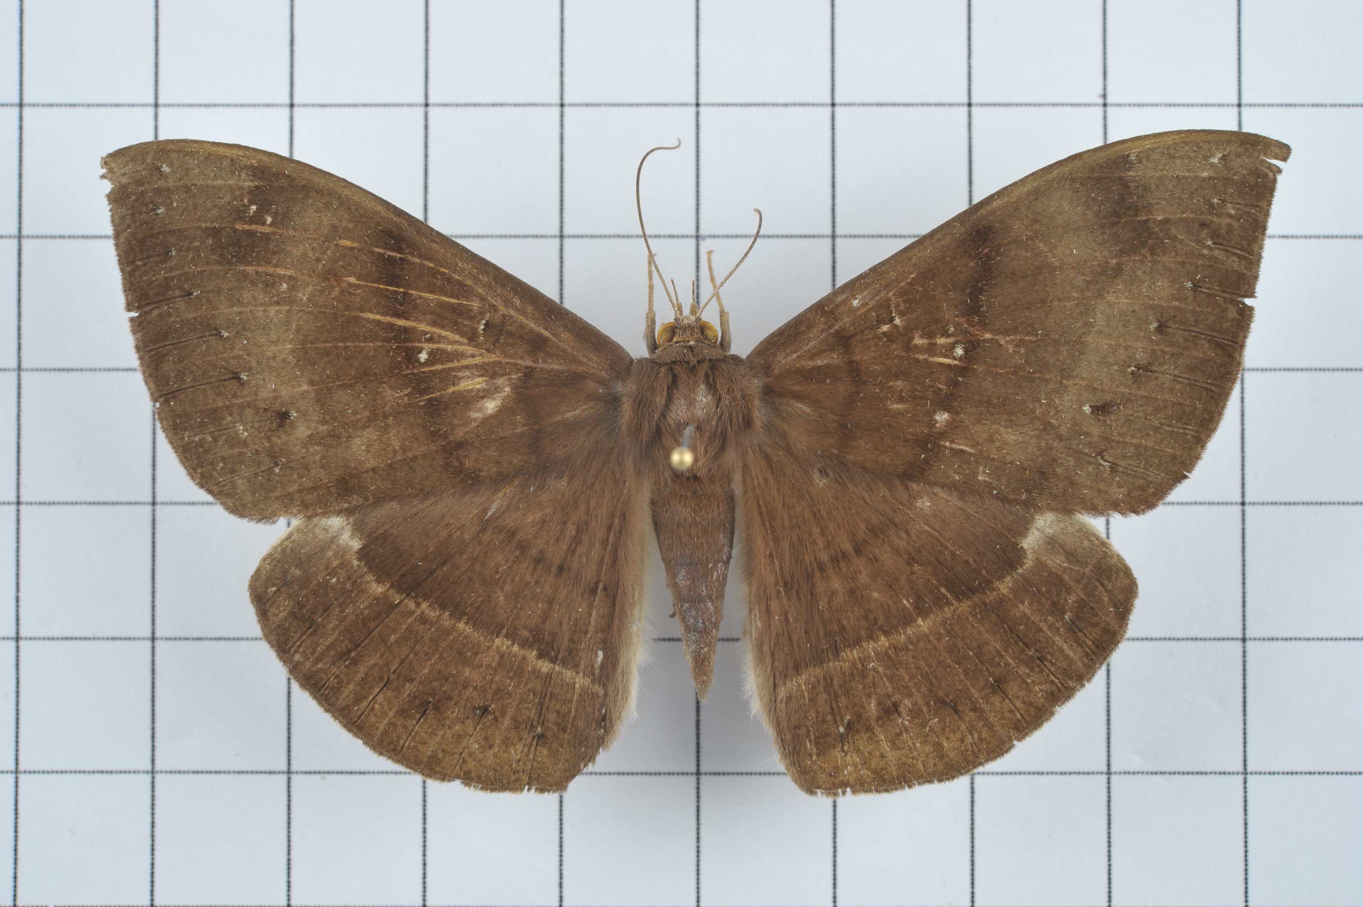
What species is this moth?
Lygniodes hypoleuca
